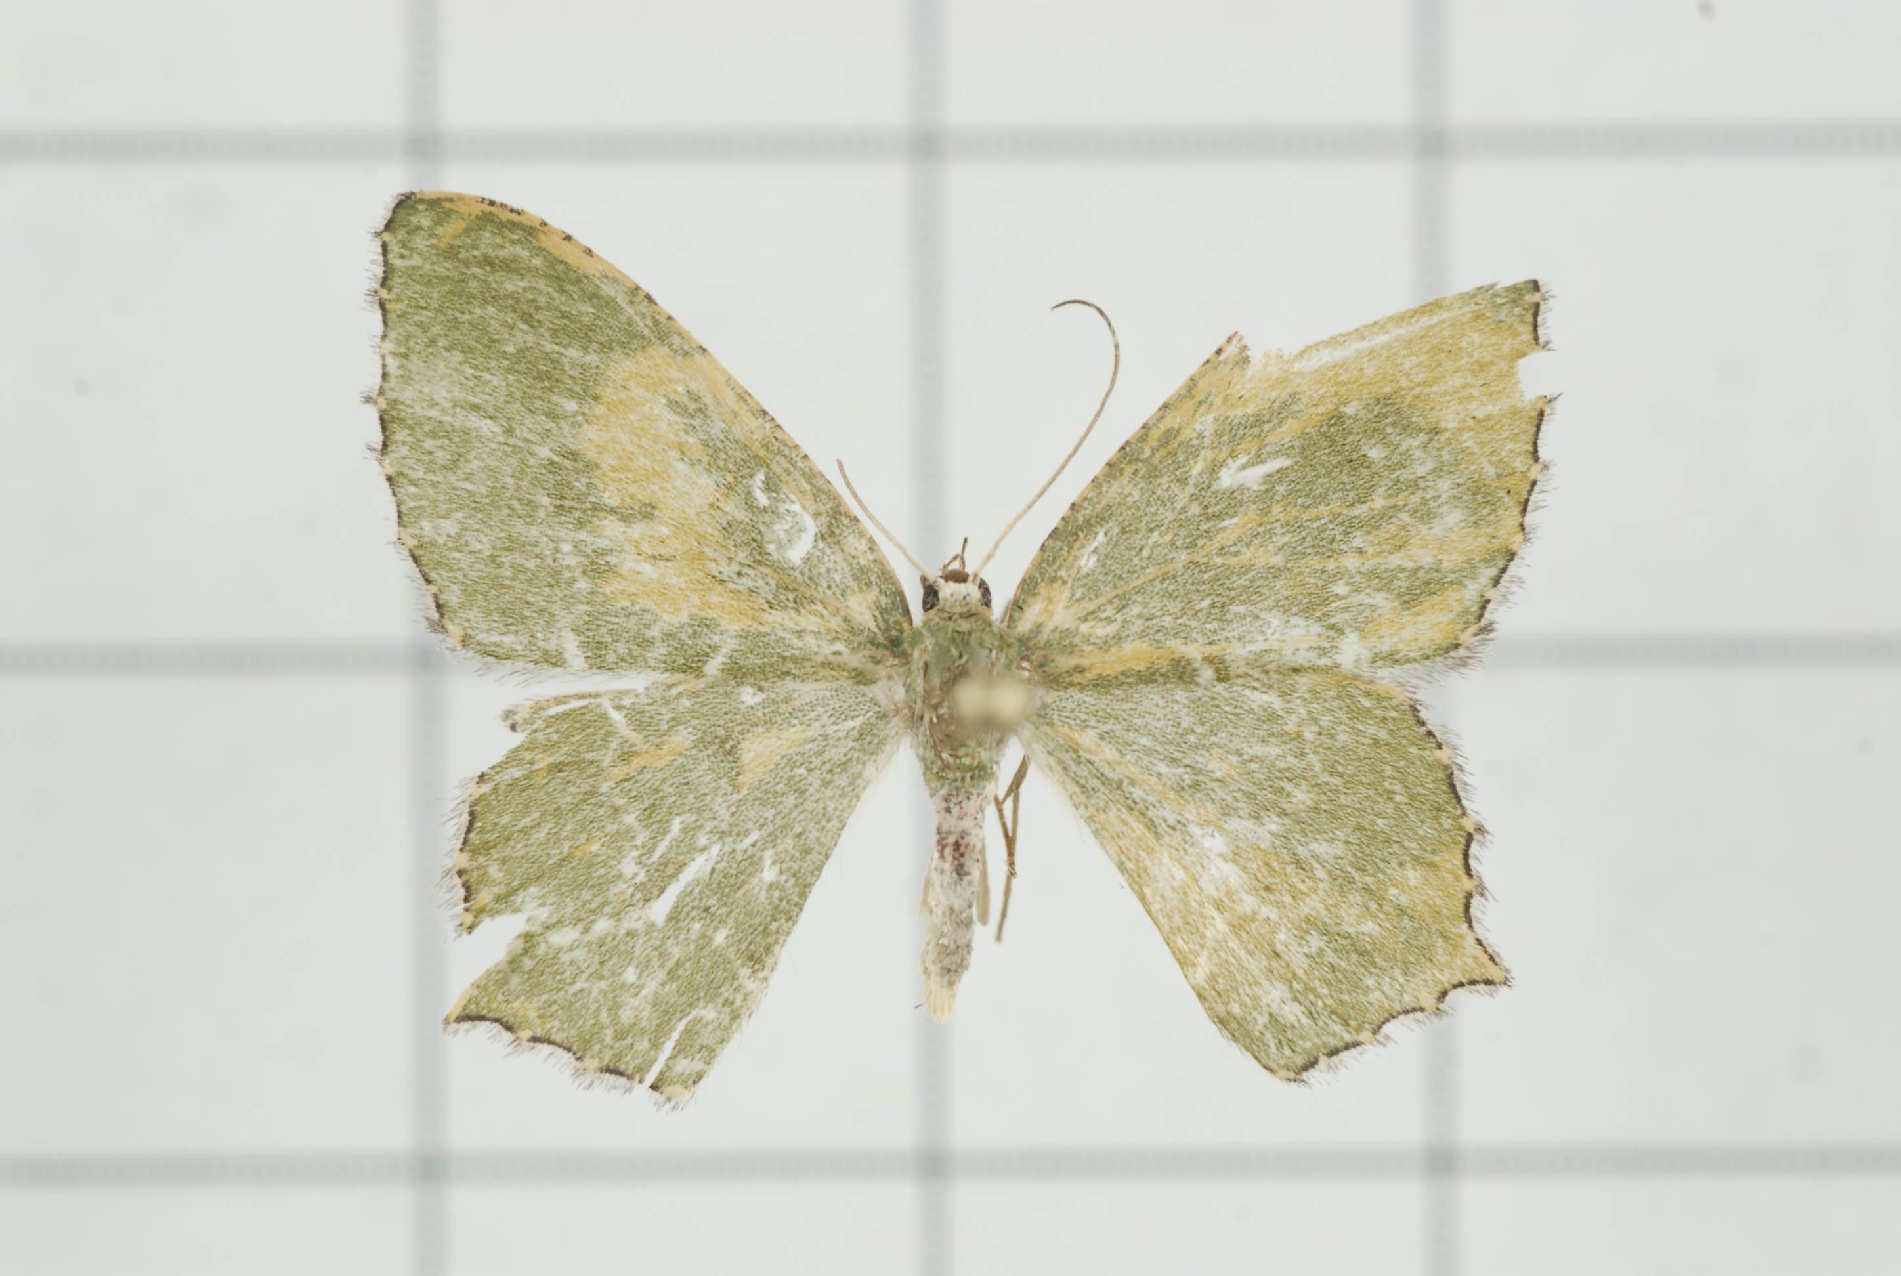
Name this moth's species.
Hemithea tritonaria
